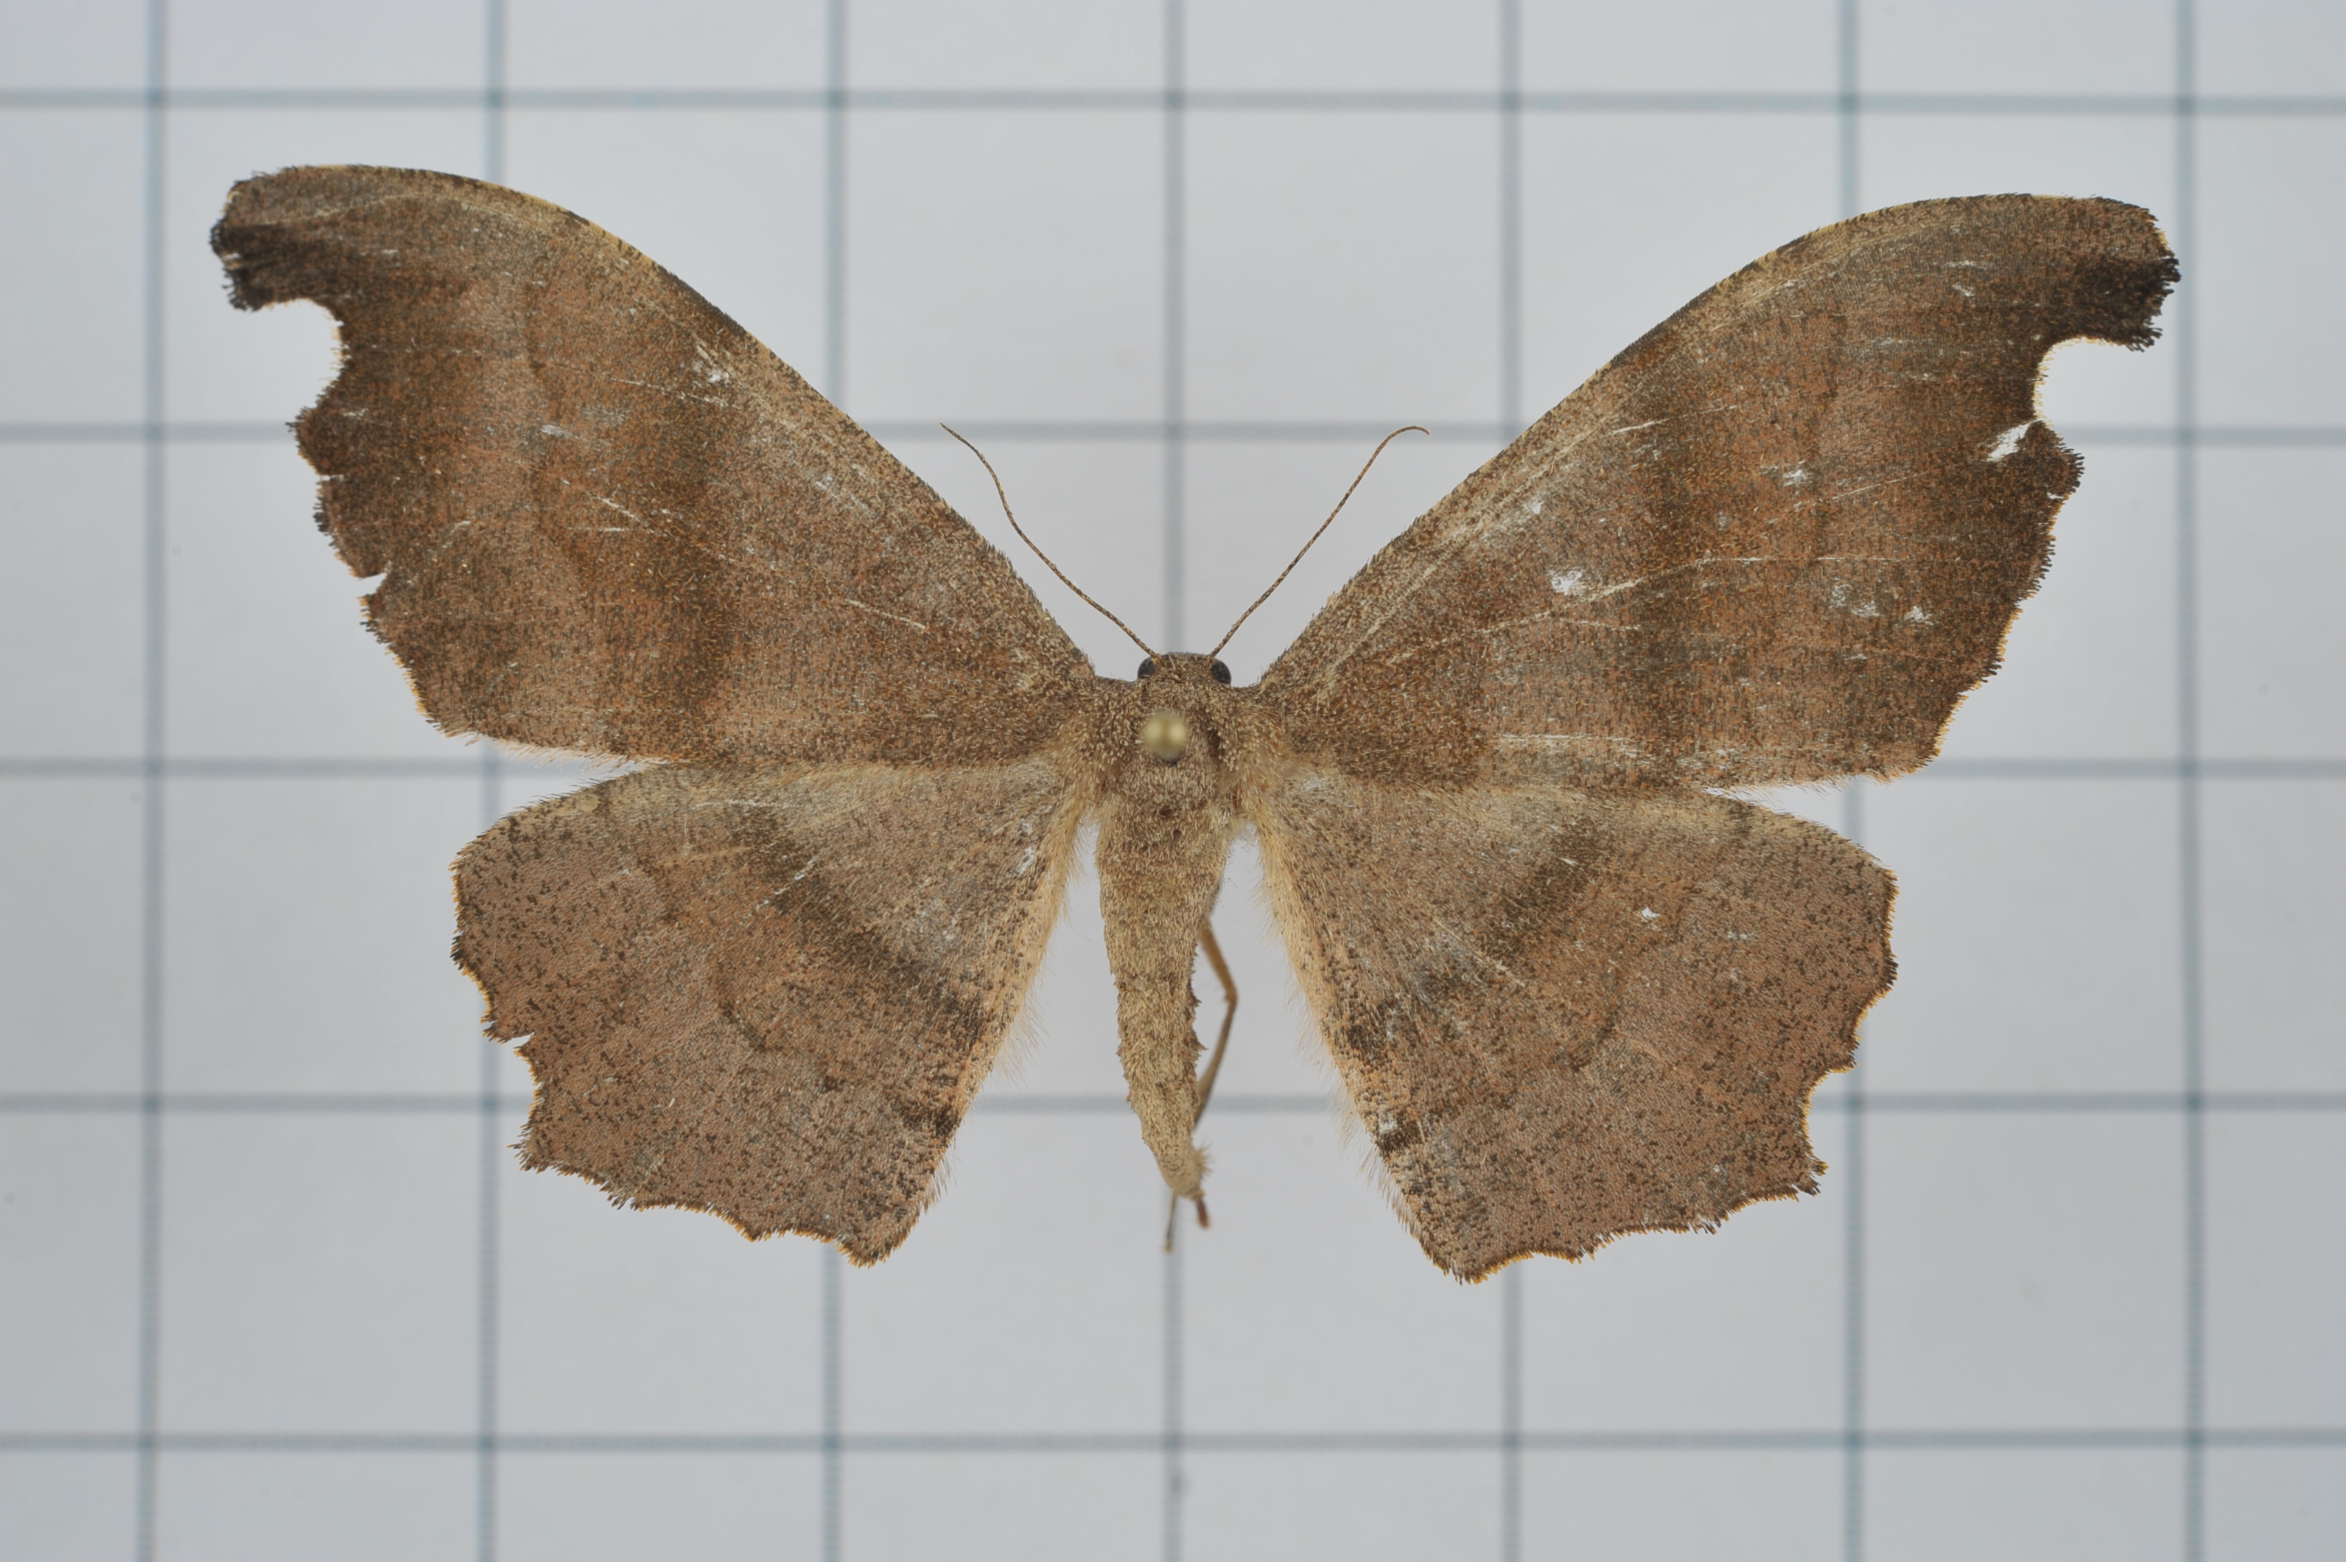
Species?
Hyposidra talaca talaca
